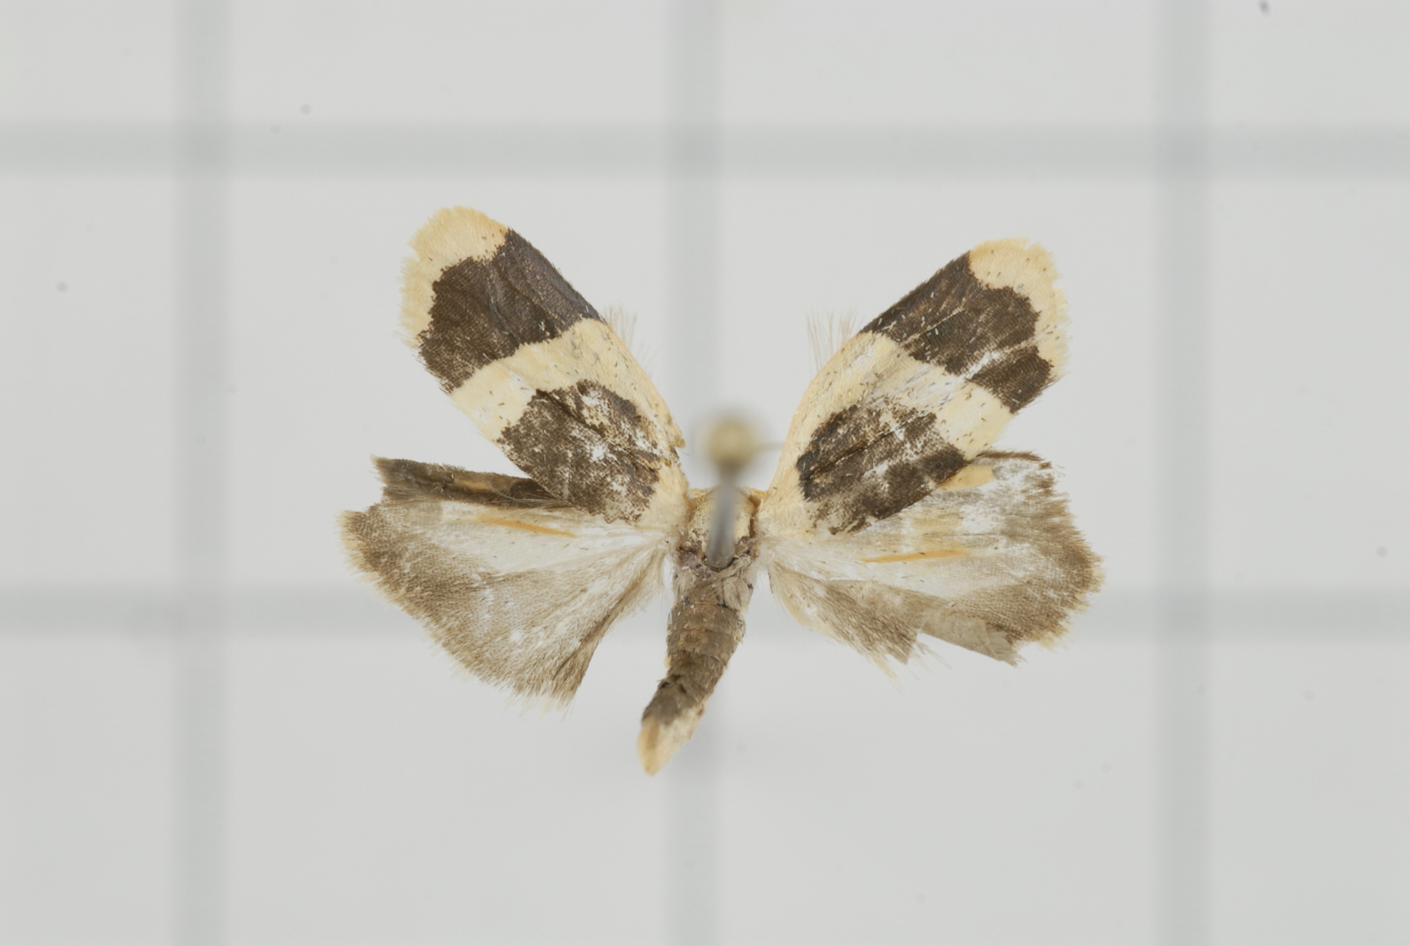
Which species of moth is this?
Garudinia taioana
